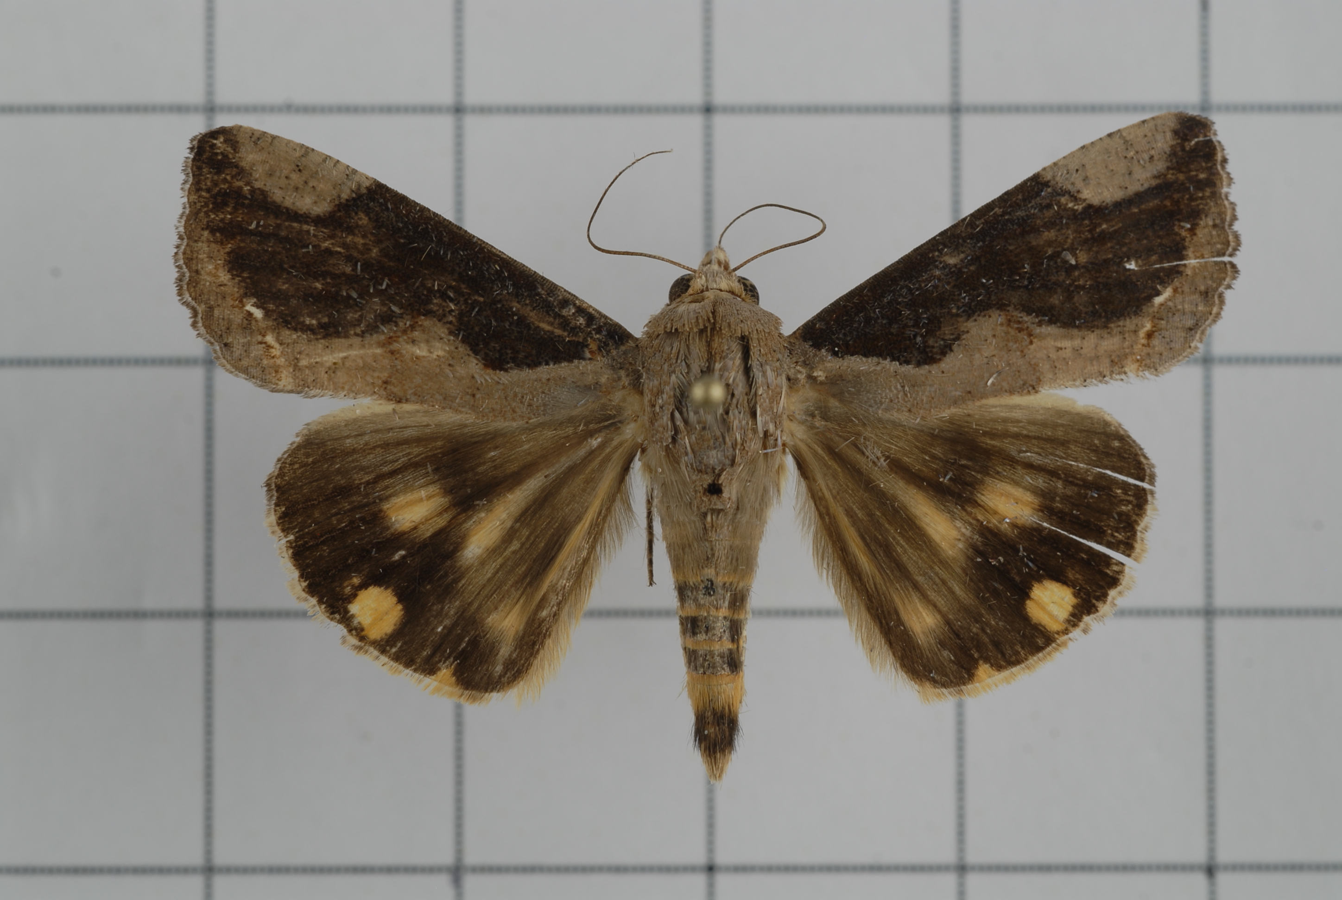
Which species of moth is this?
Hypocala subsatura
